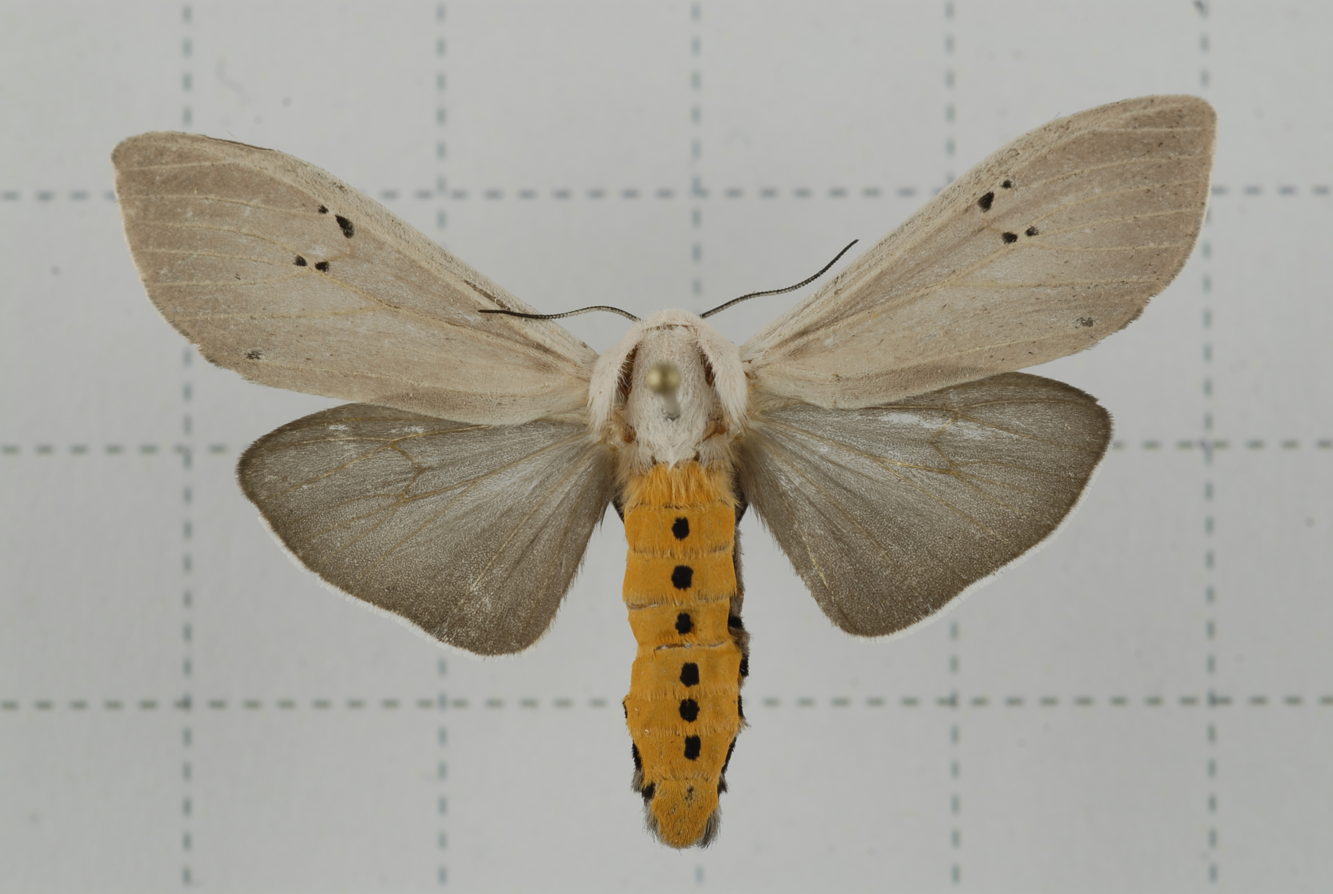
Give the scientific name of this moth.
Creatonotos transiens koni
